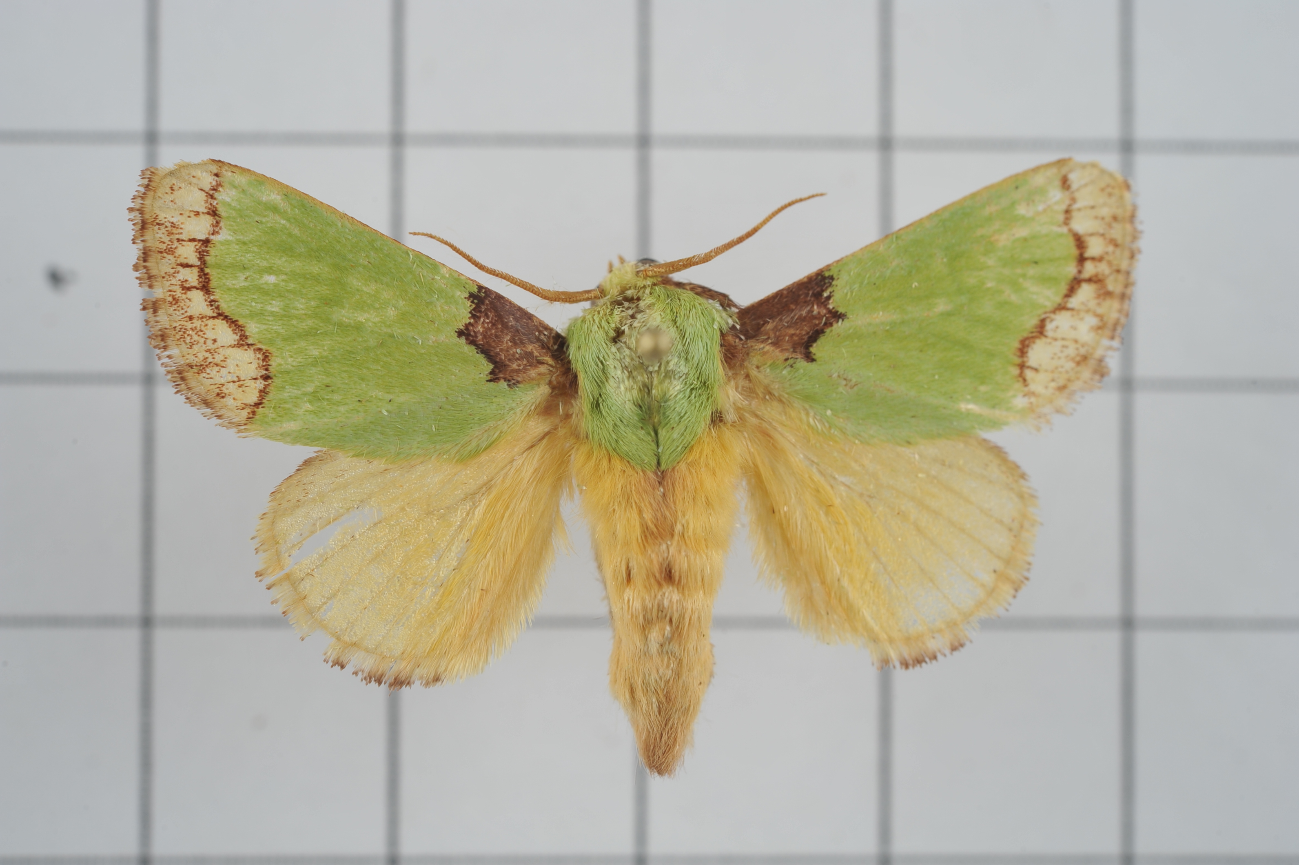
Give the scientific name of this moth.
Parasa consocia
